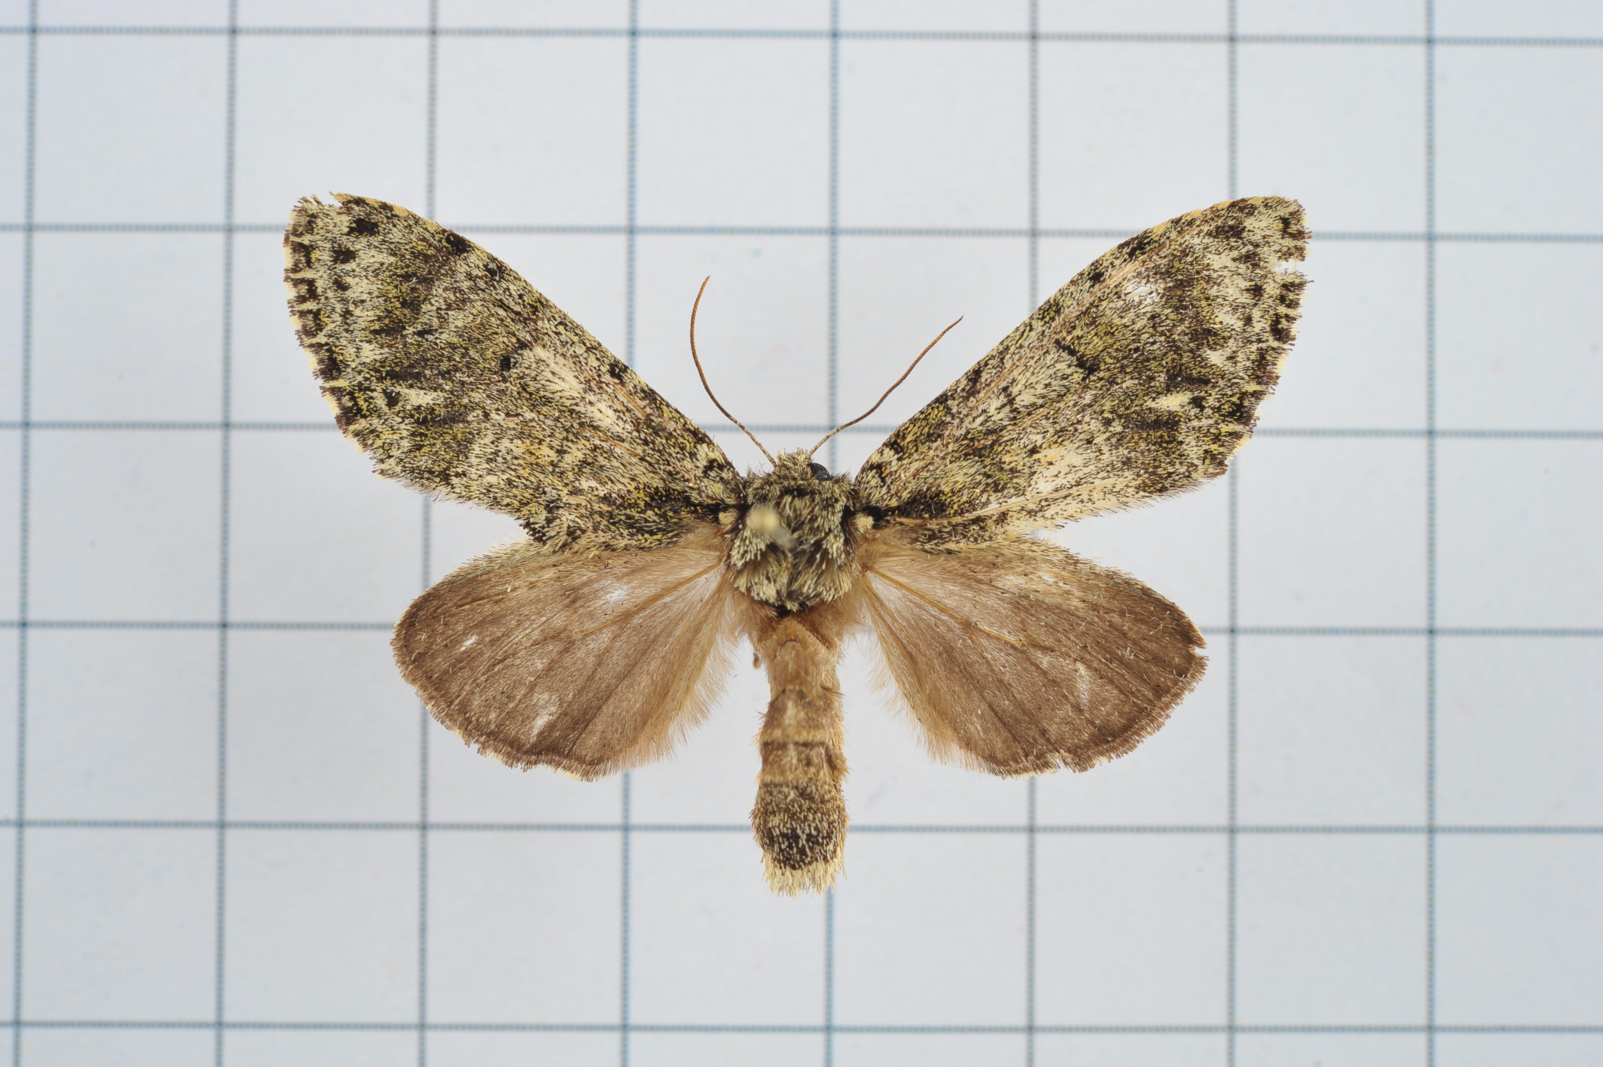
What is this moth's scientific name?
Pheosiopsis cinerea formosana
